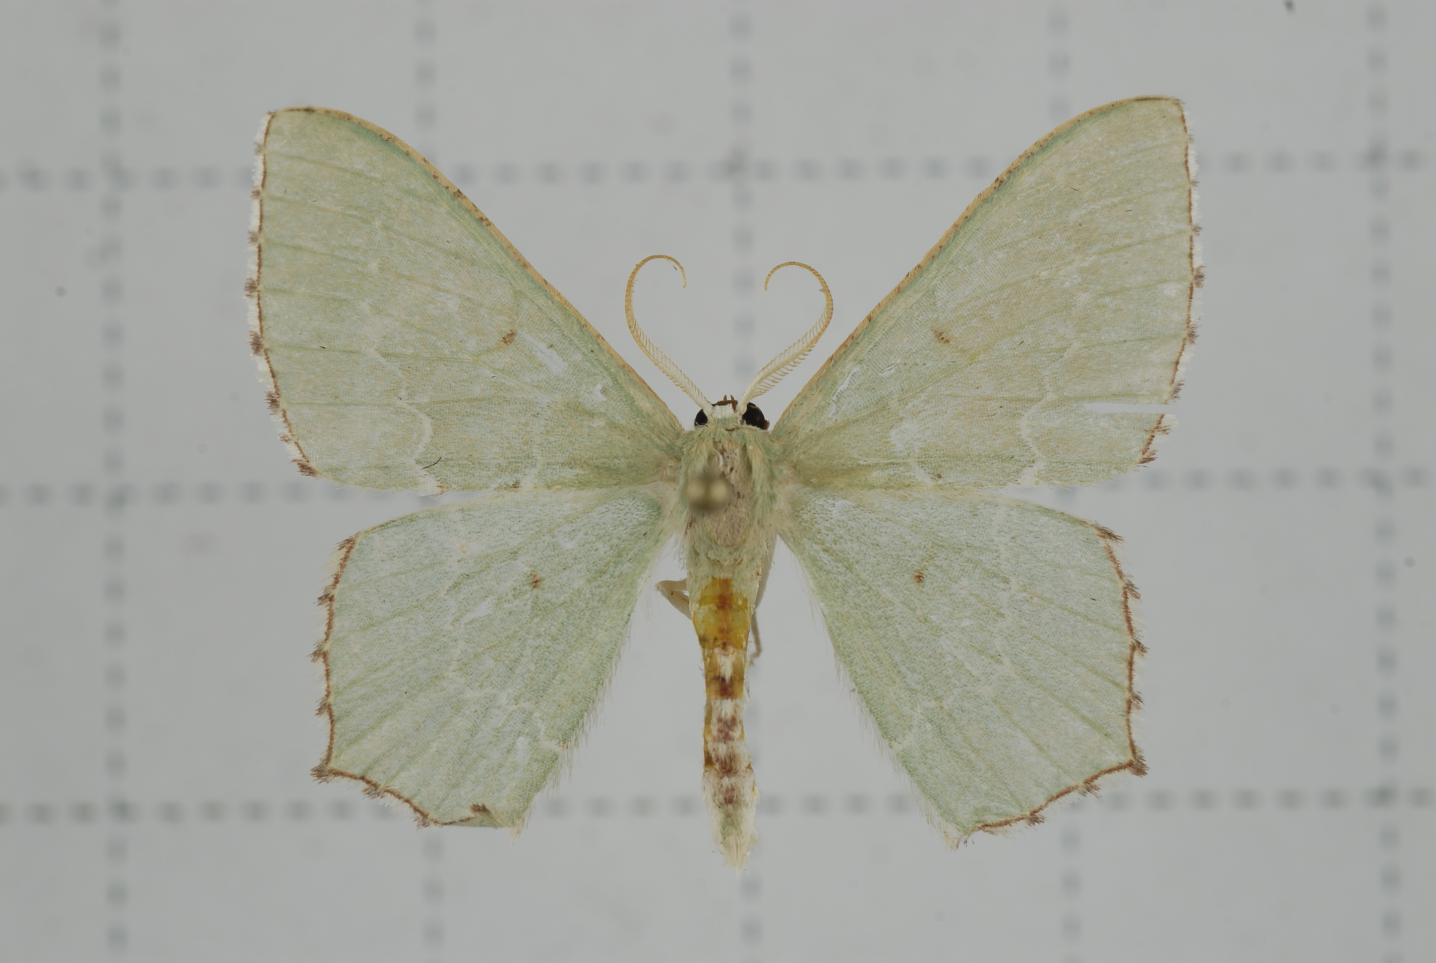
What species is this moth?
Hemistola simplex
